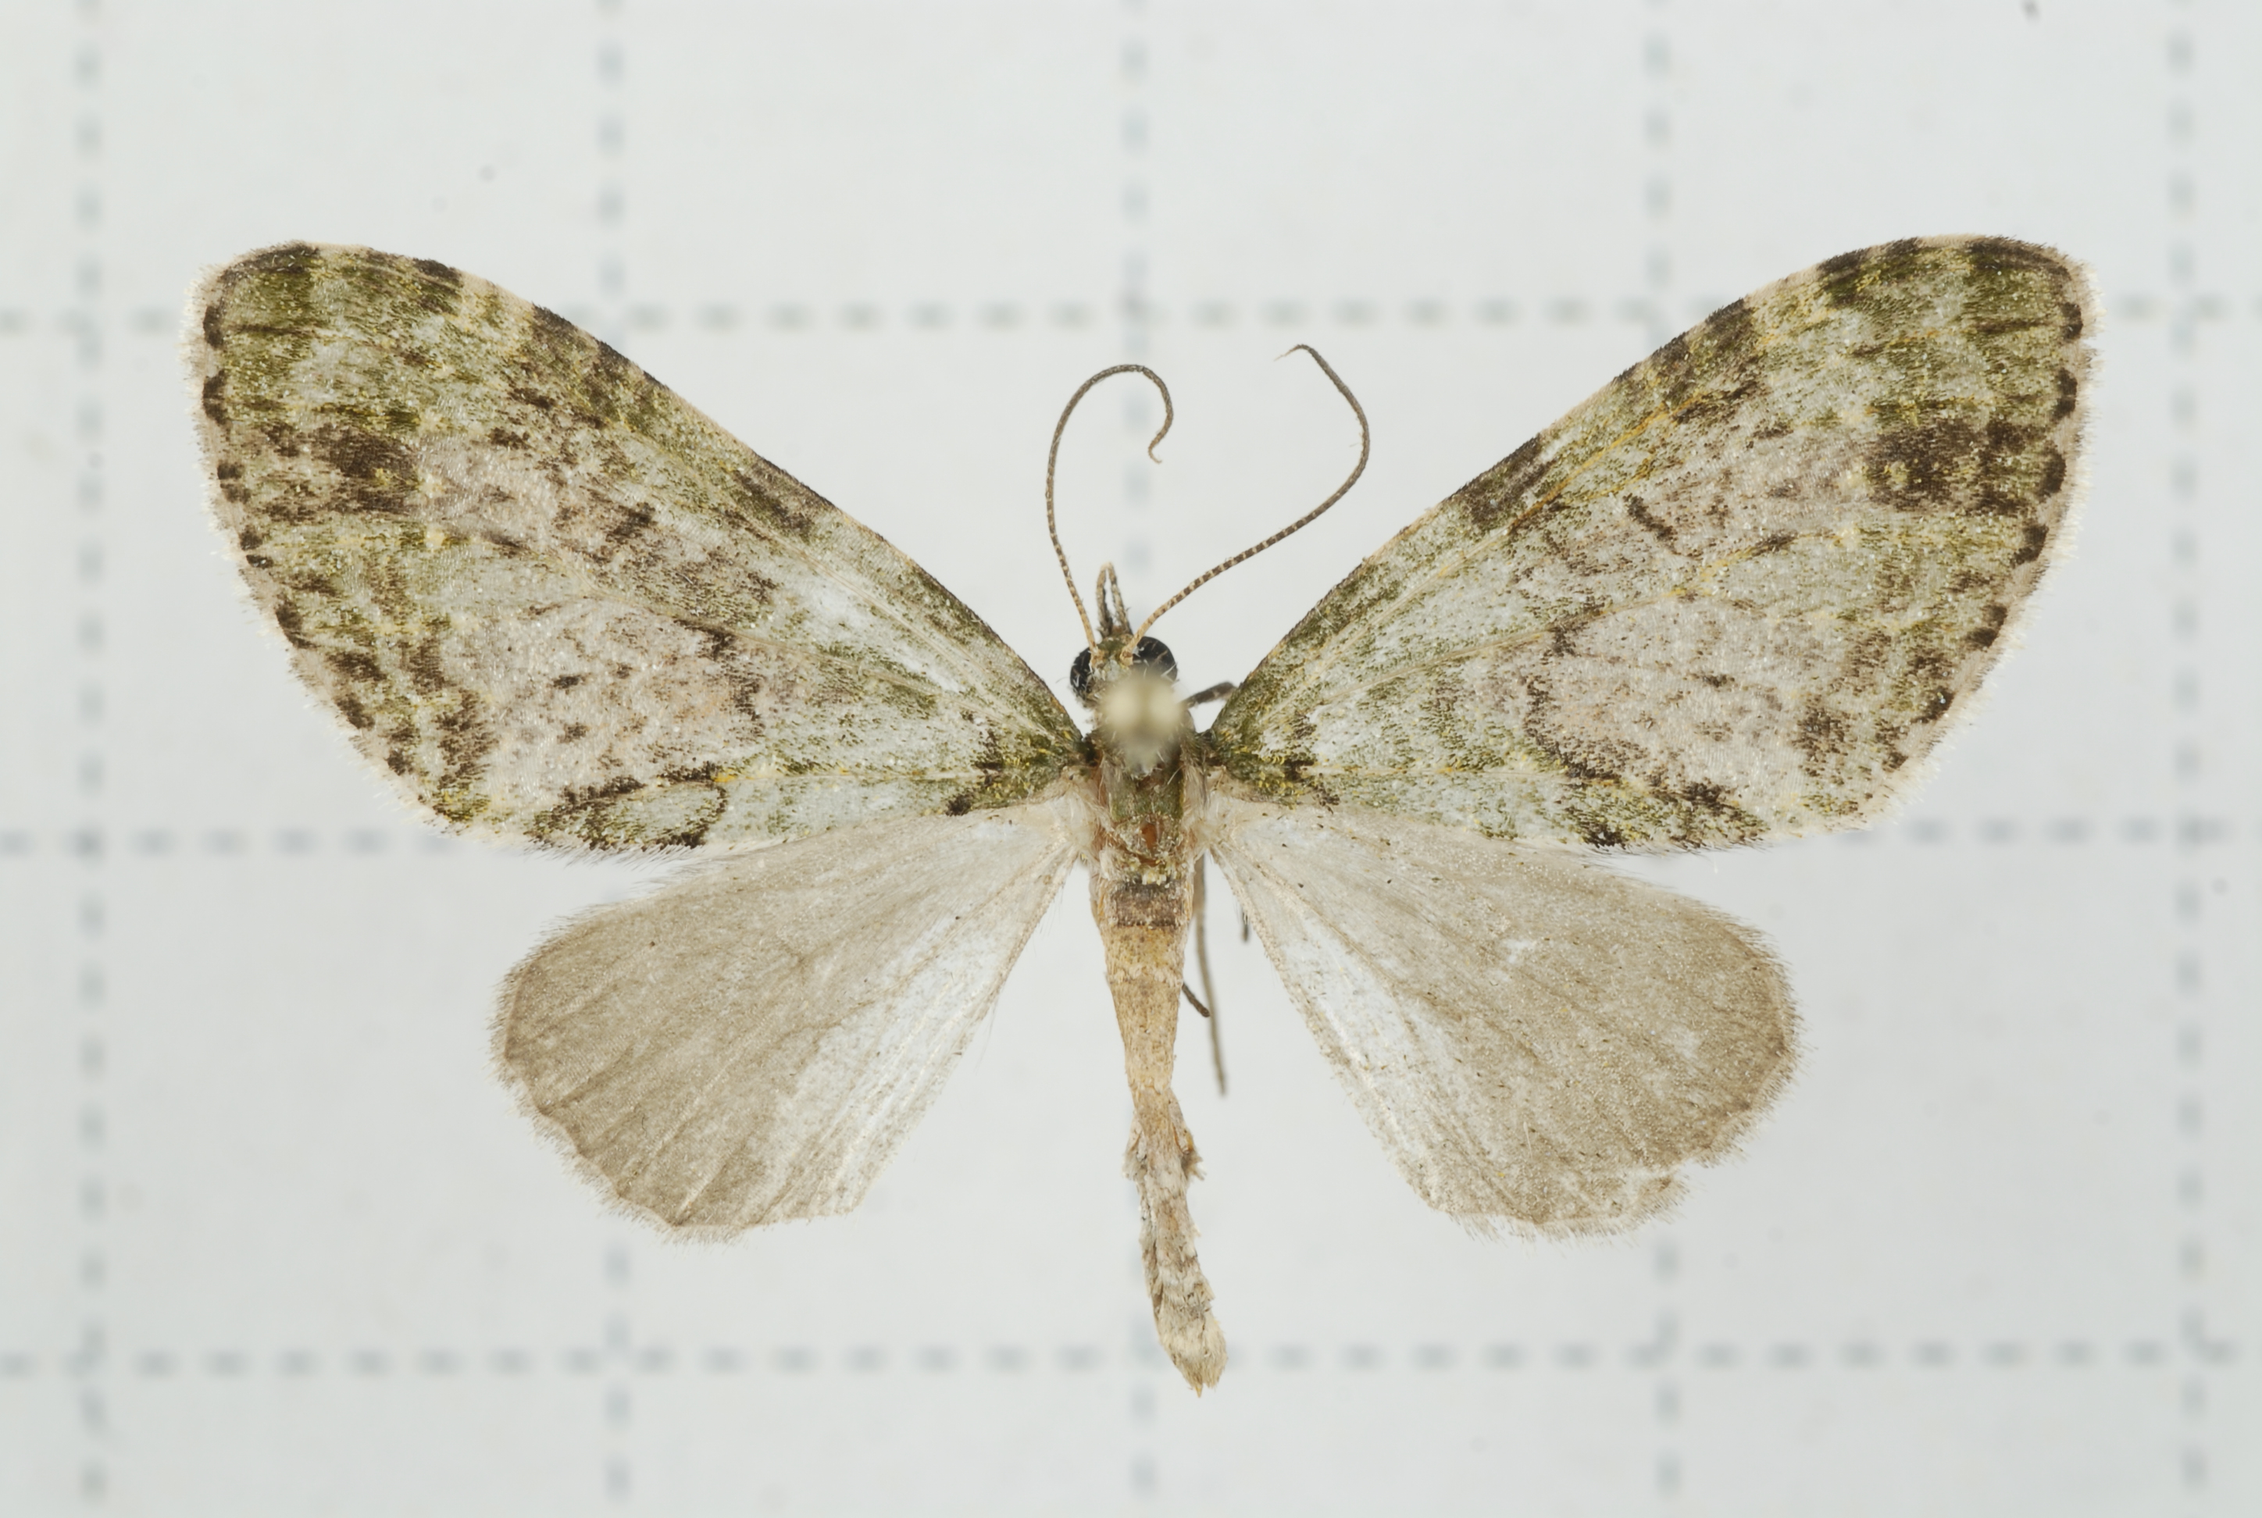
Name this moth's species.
Phthonoloba viridifasciata
